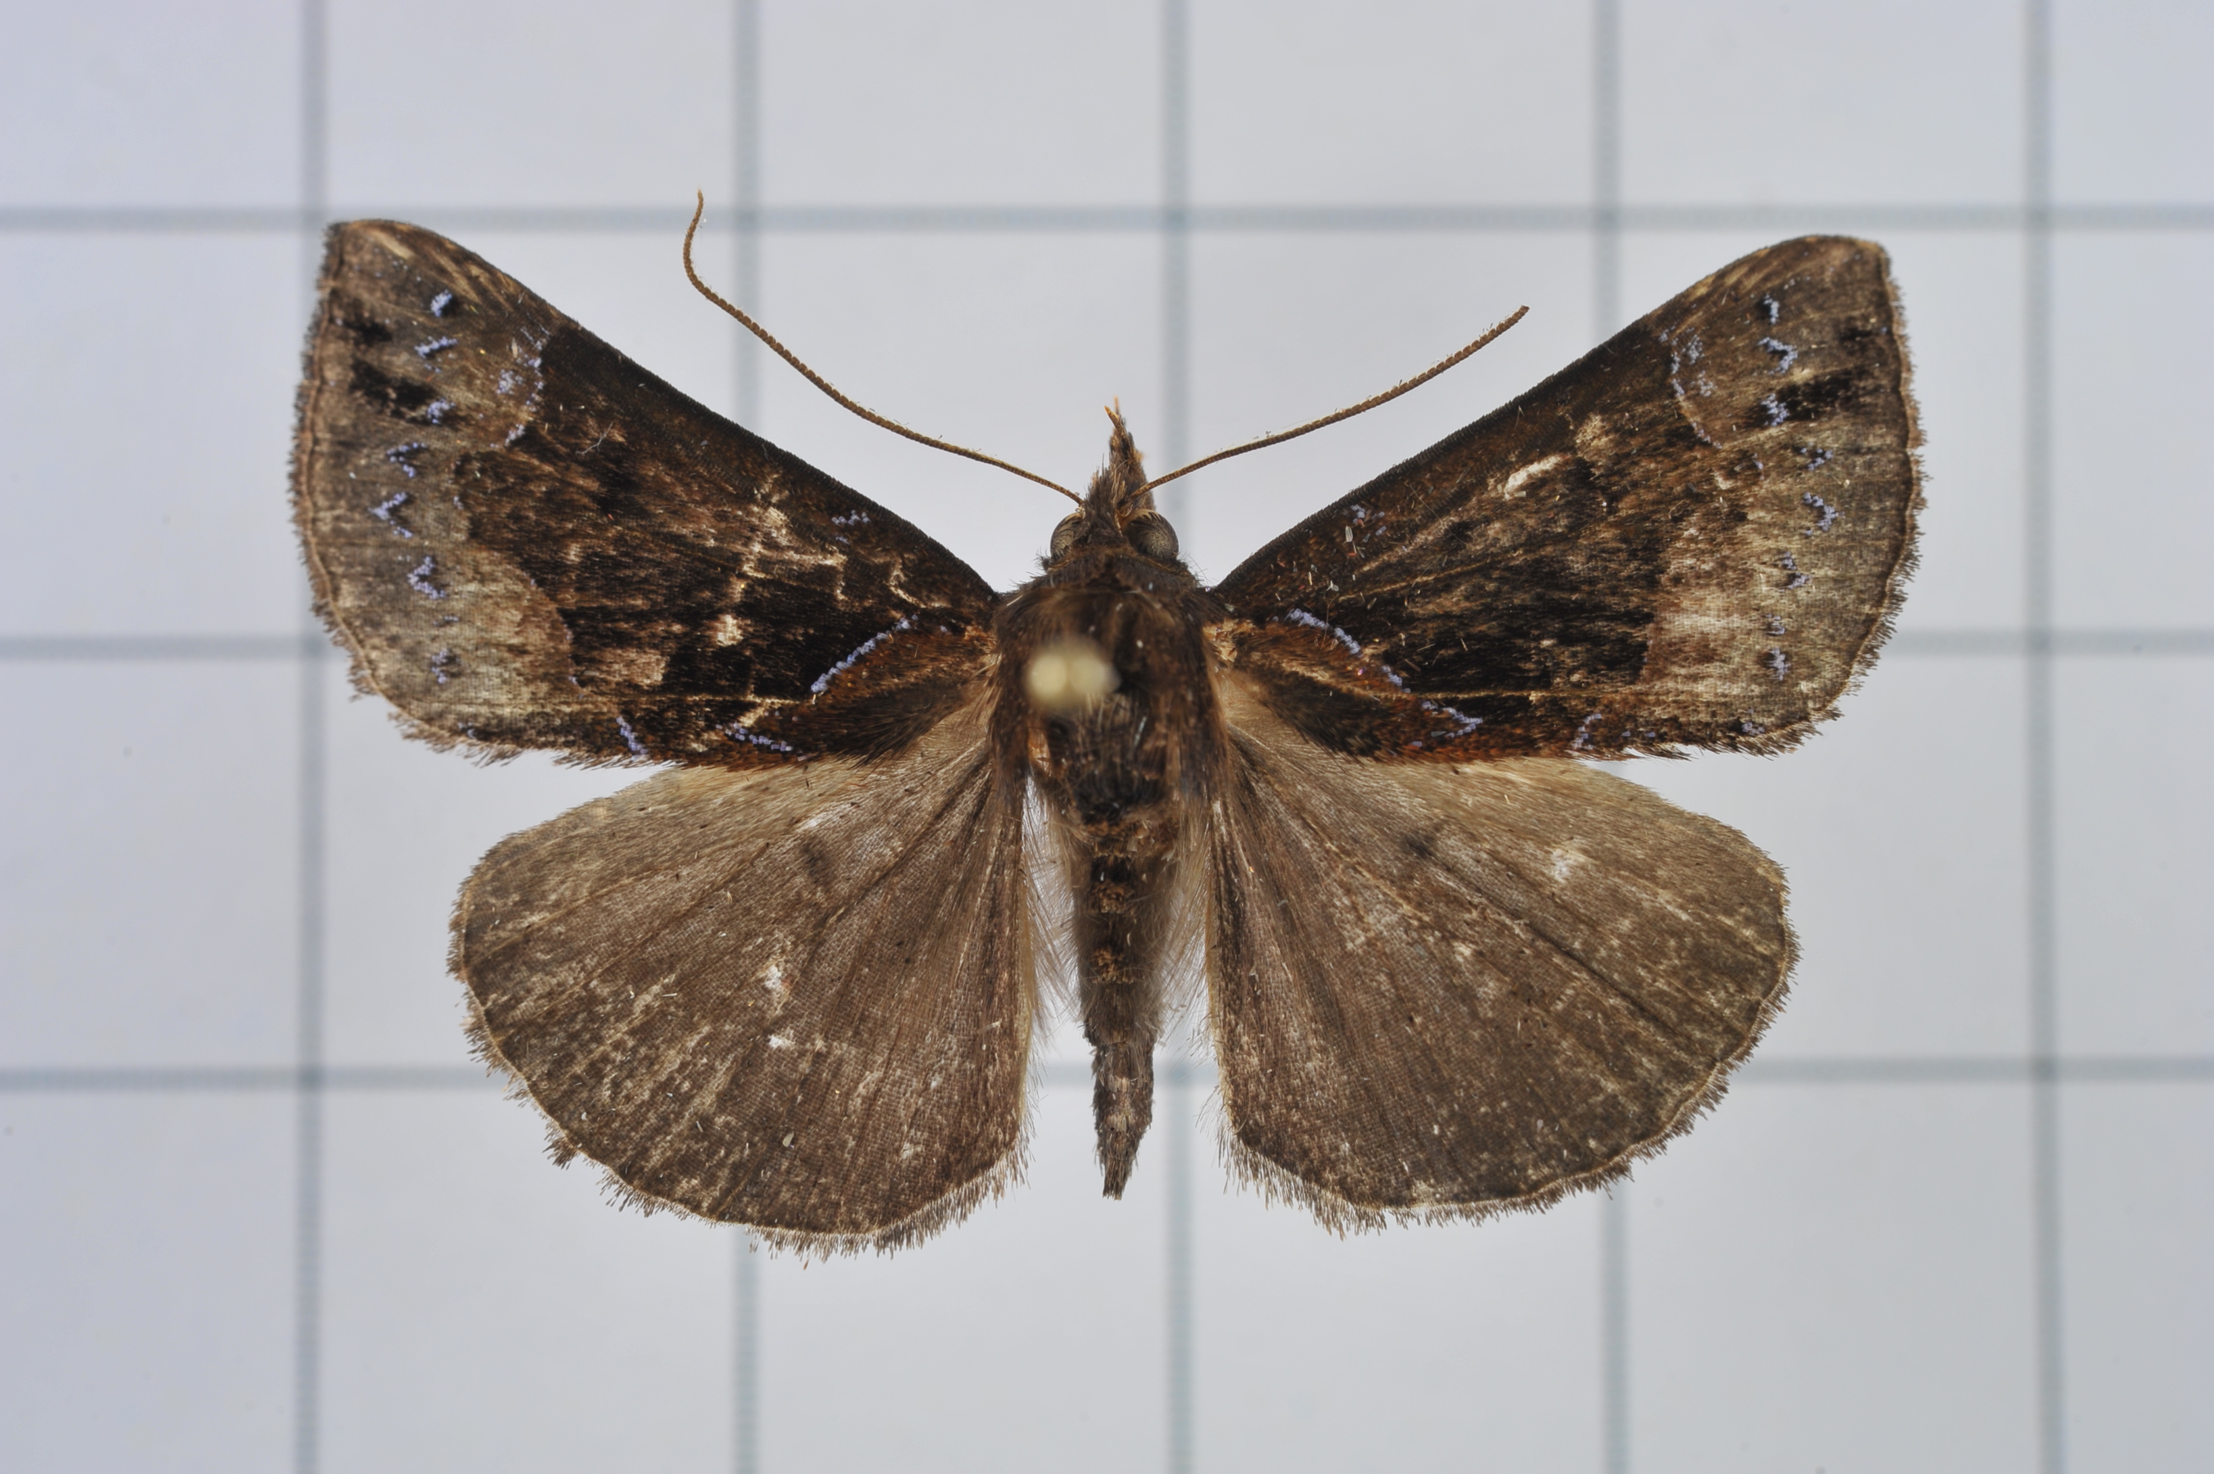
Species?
Hypena cyanea
